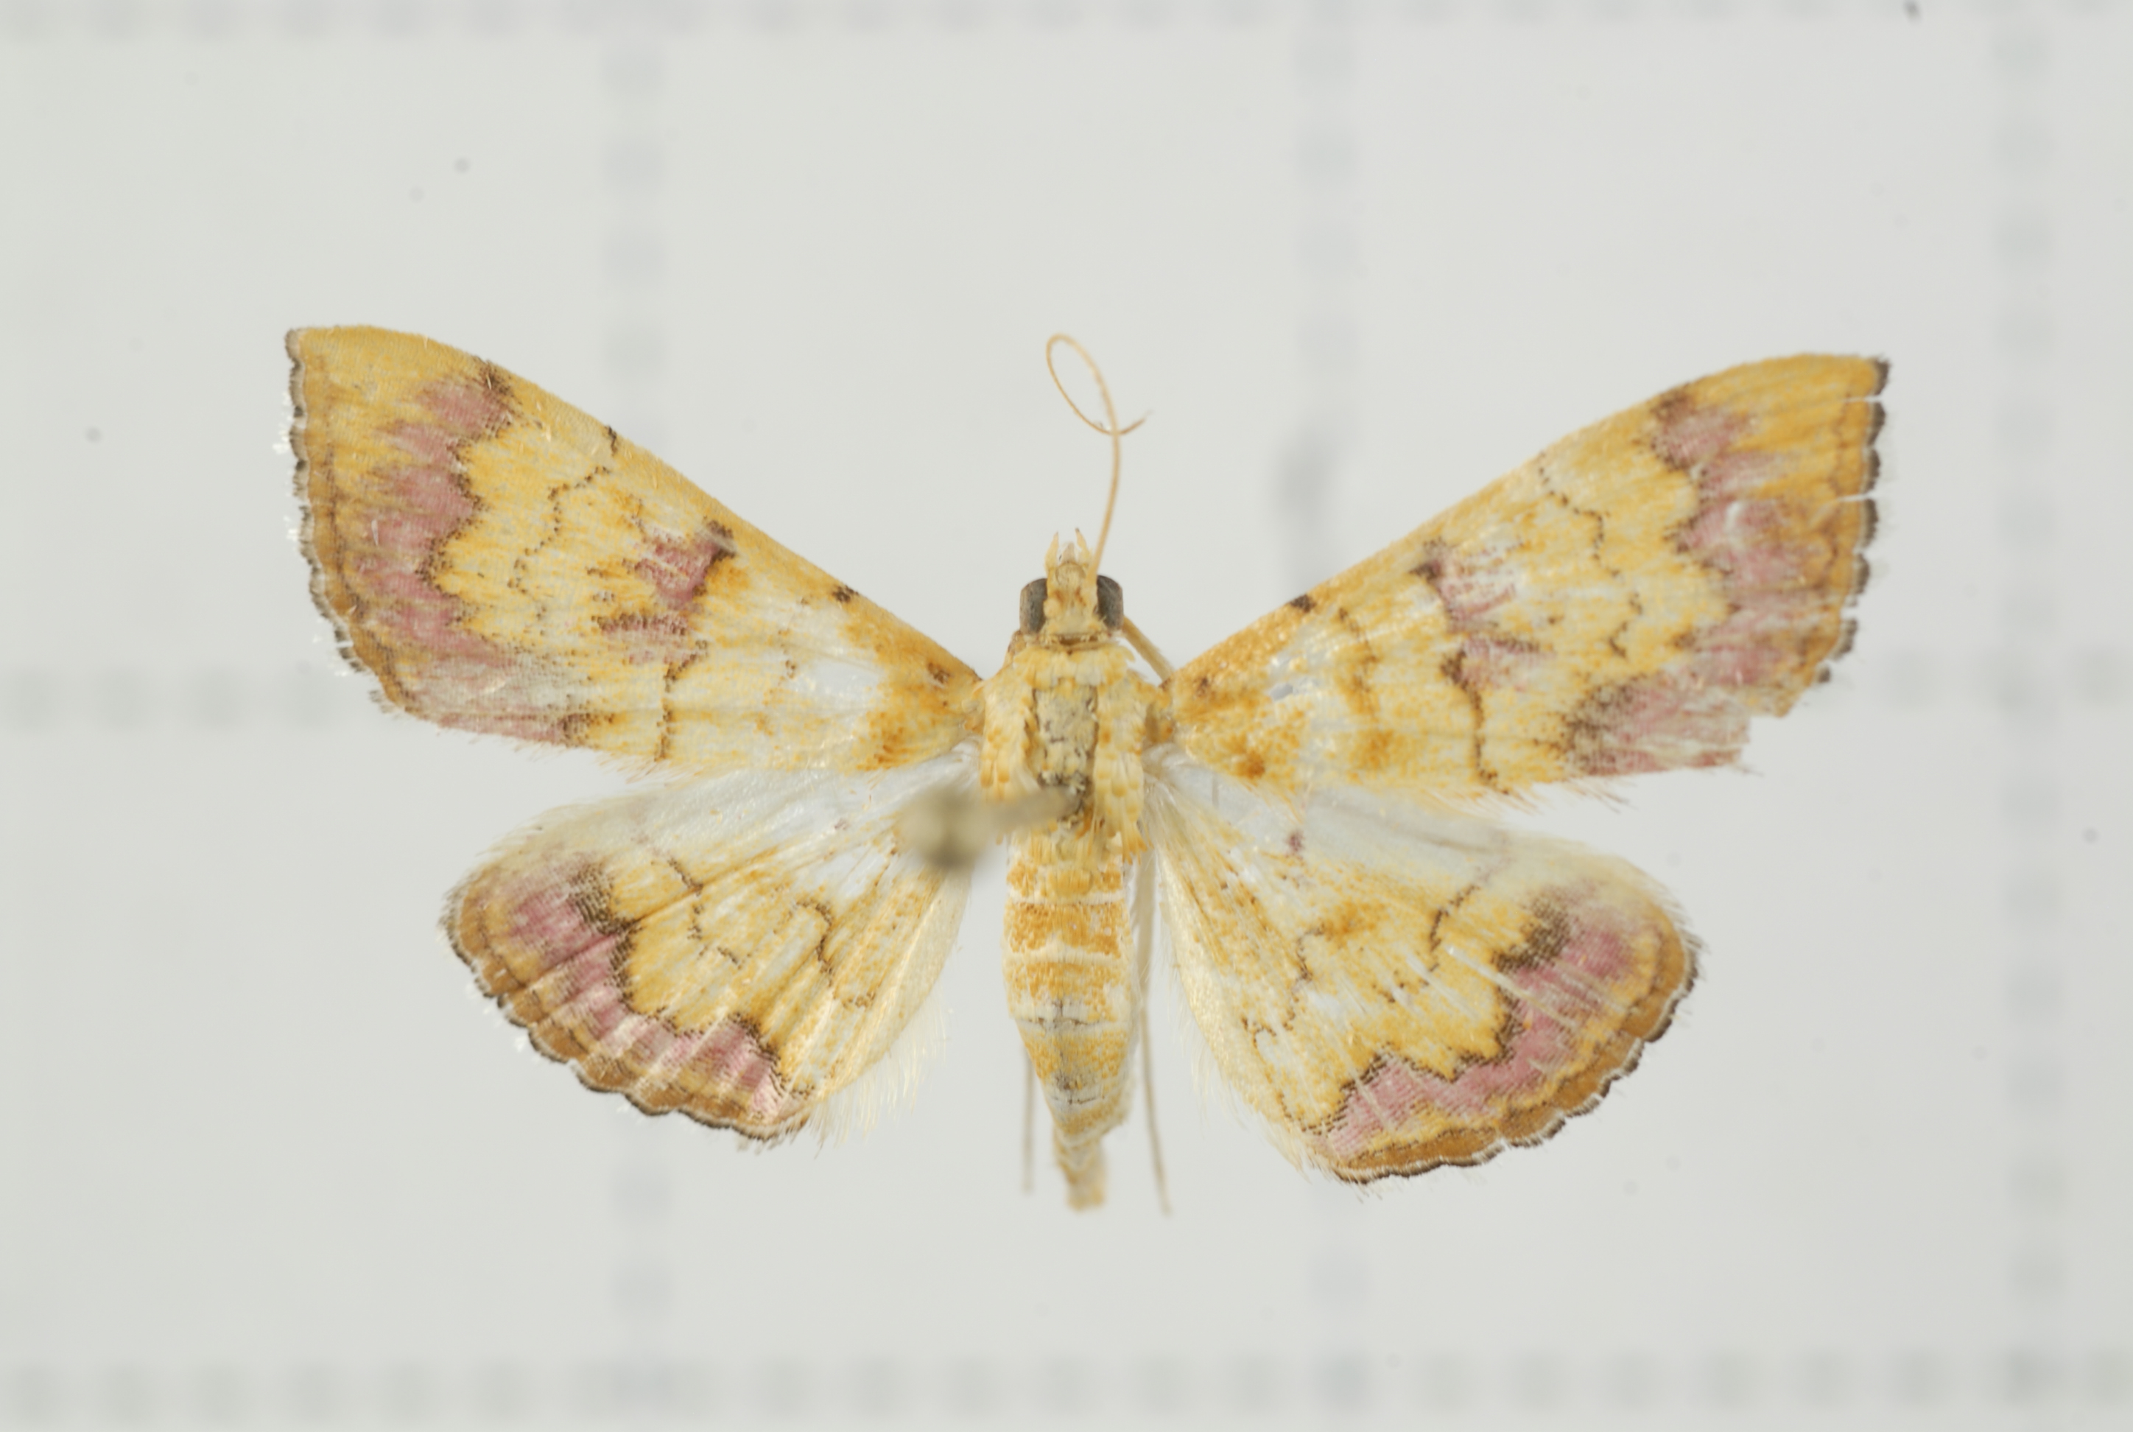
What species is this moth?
Isocentris filalis
